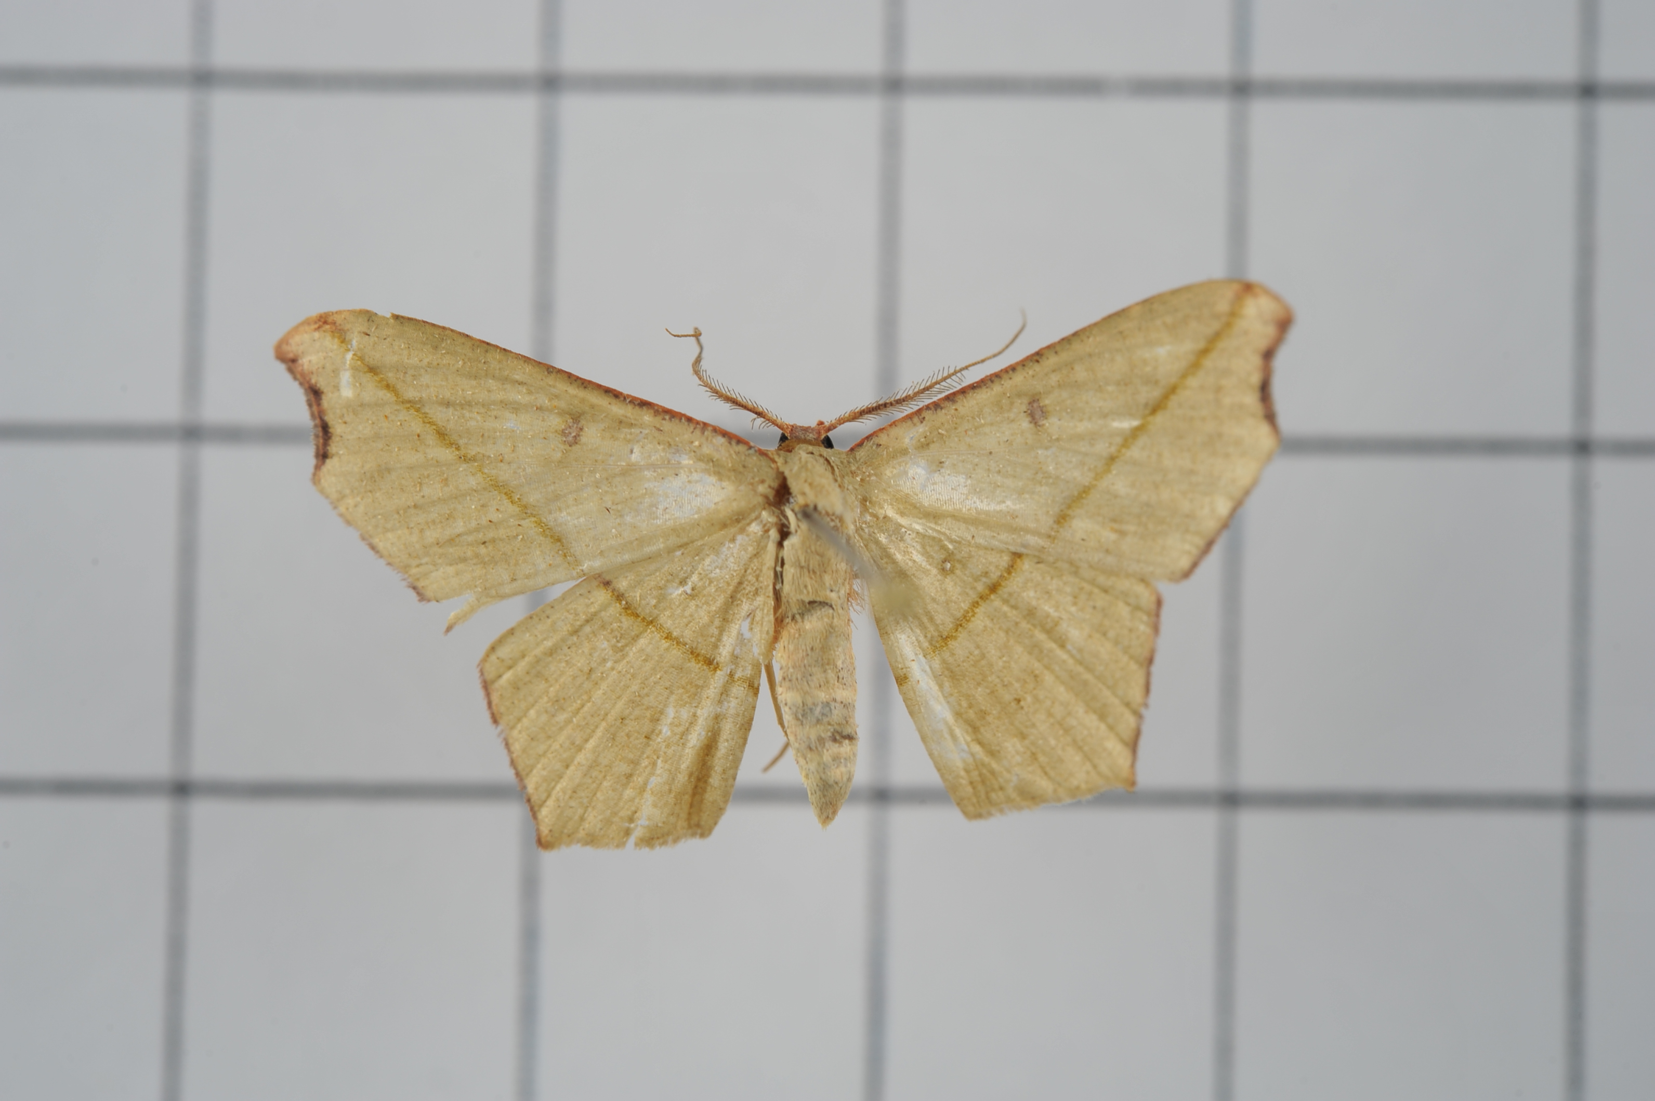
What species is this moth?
Traminda aventiaria
